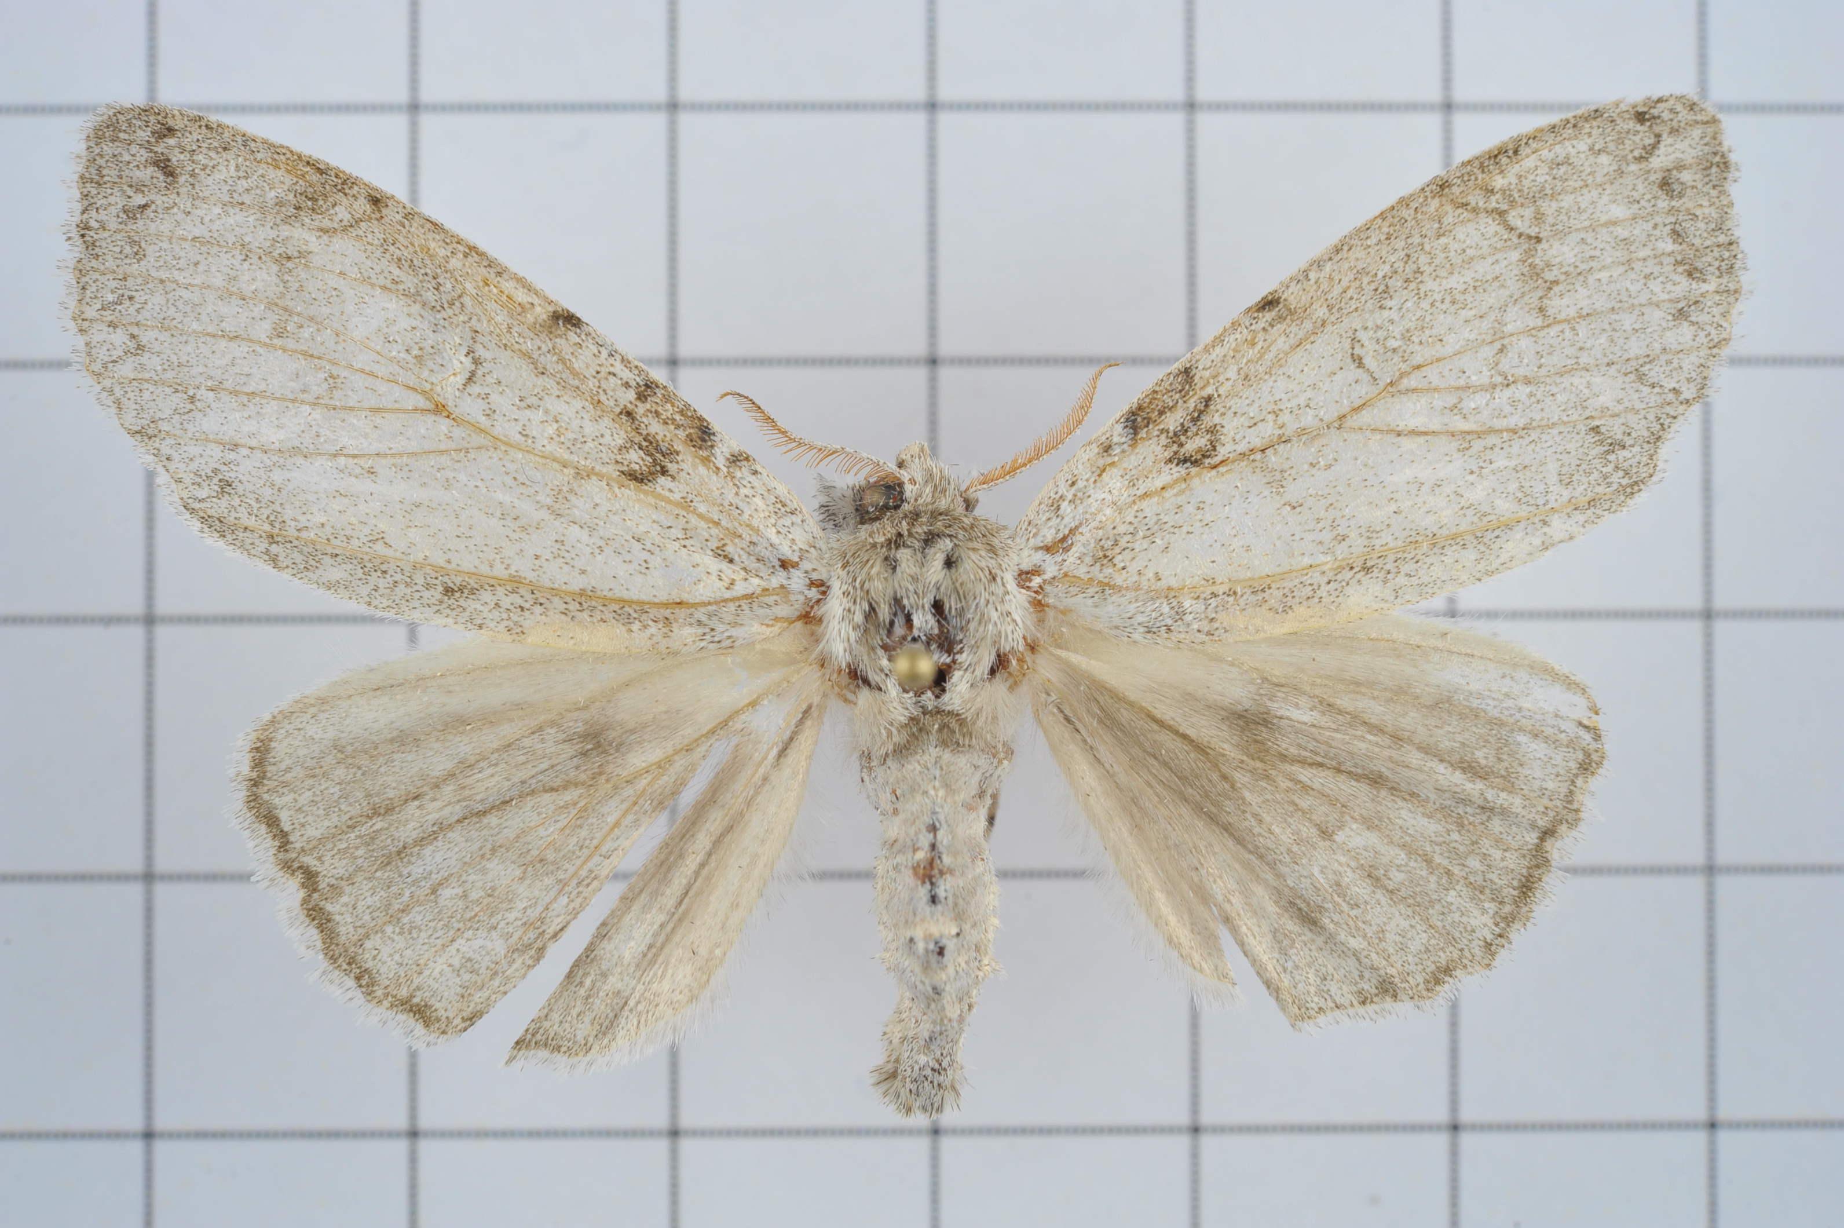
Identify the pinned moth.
Calliteara postfusca
